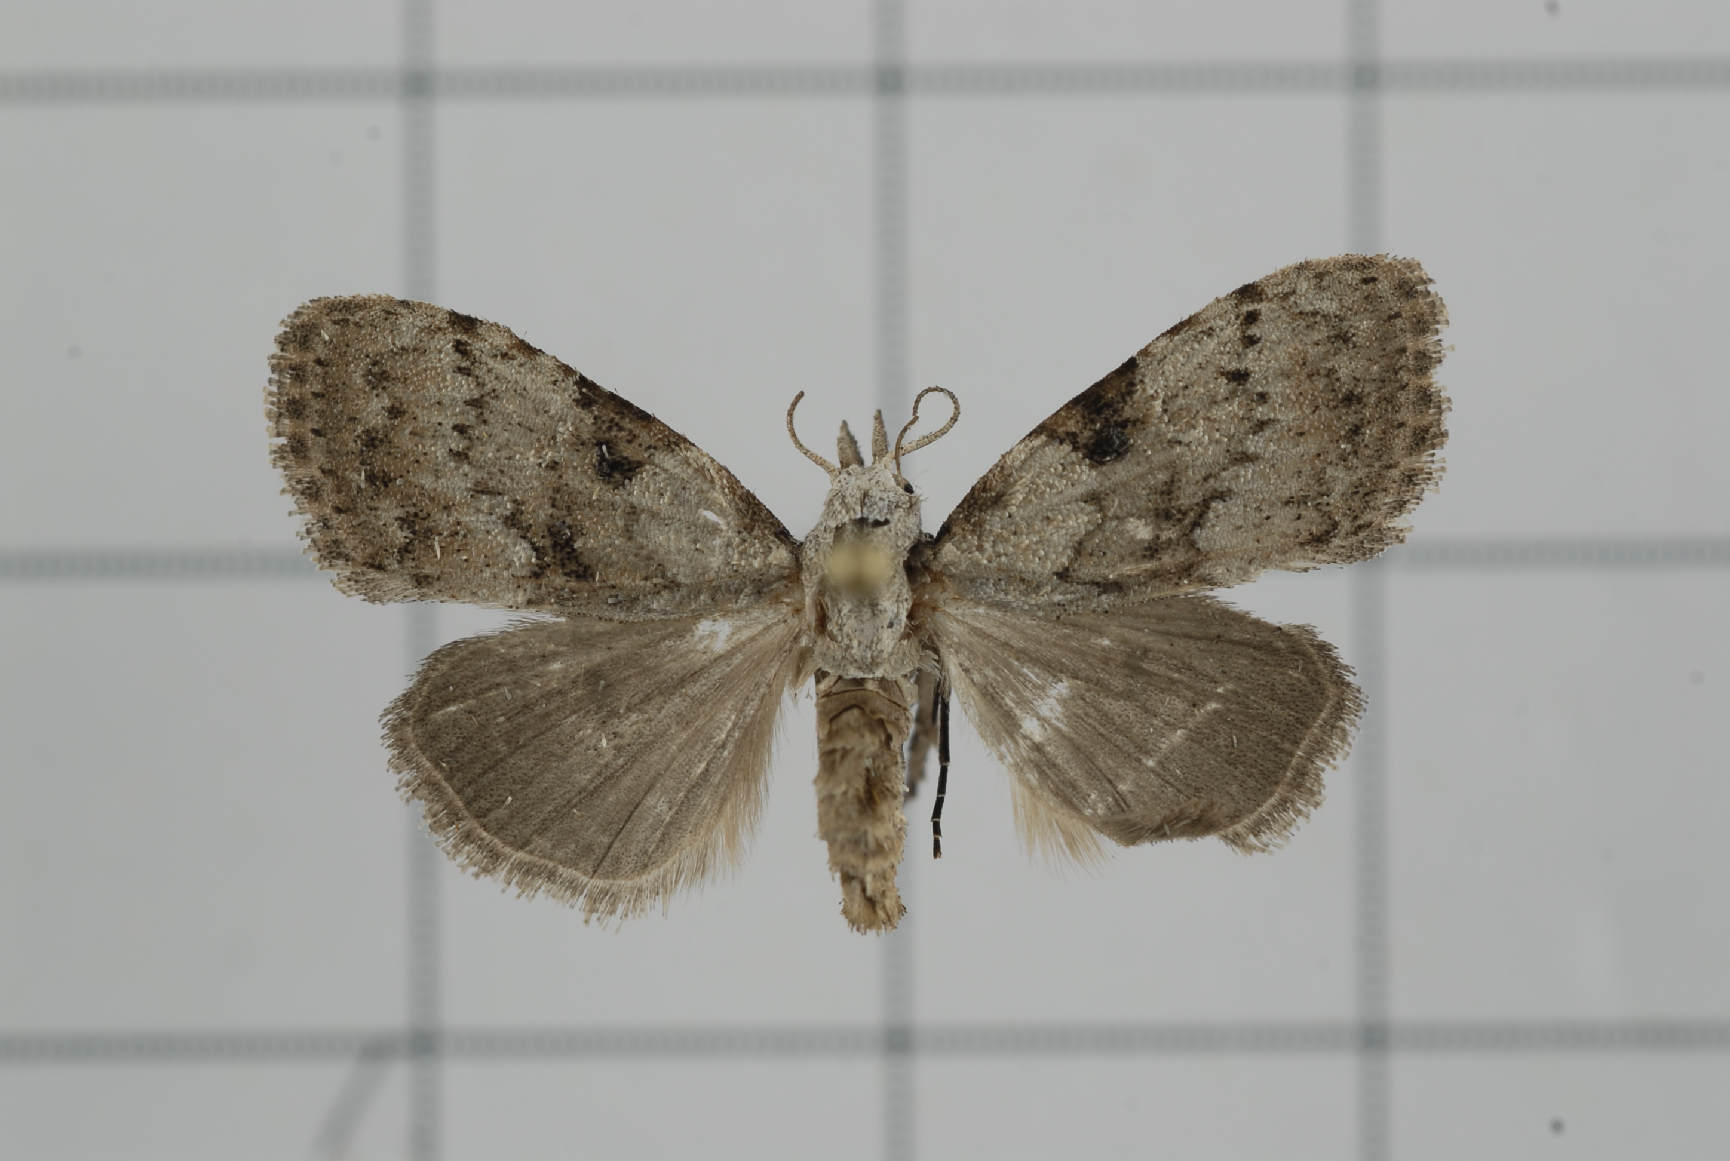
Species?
Meganola major takasago
